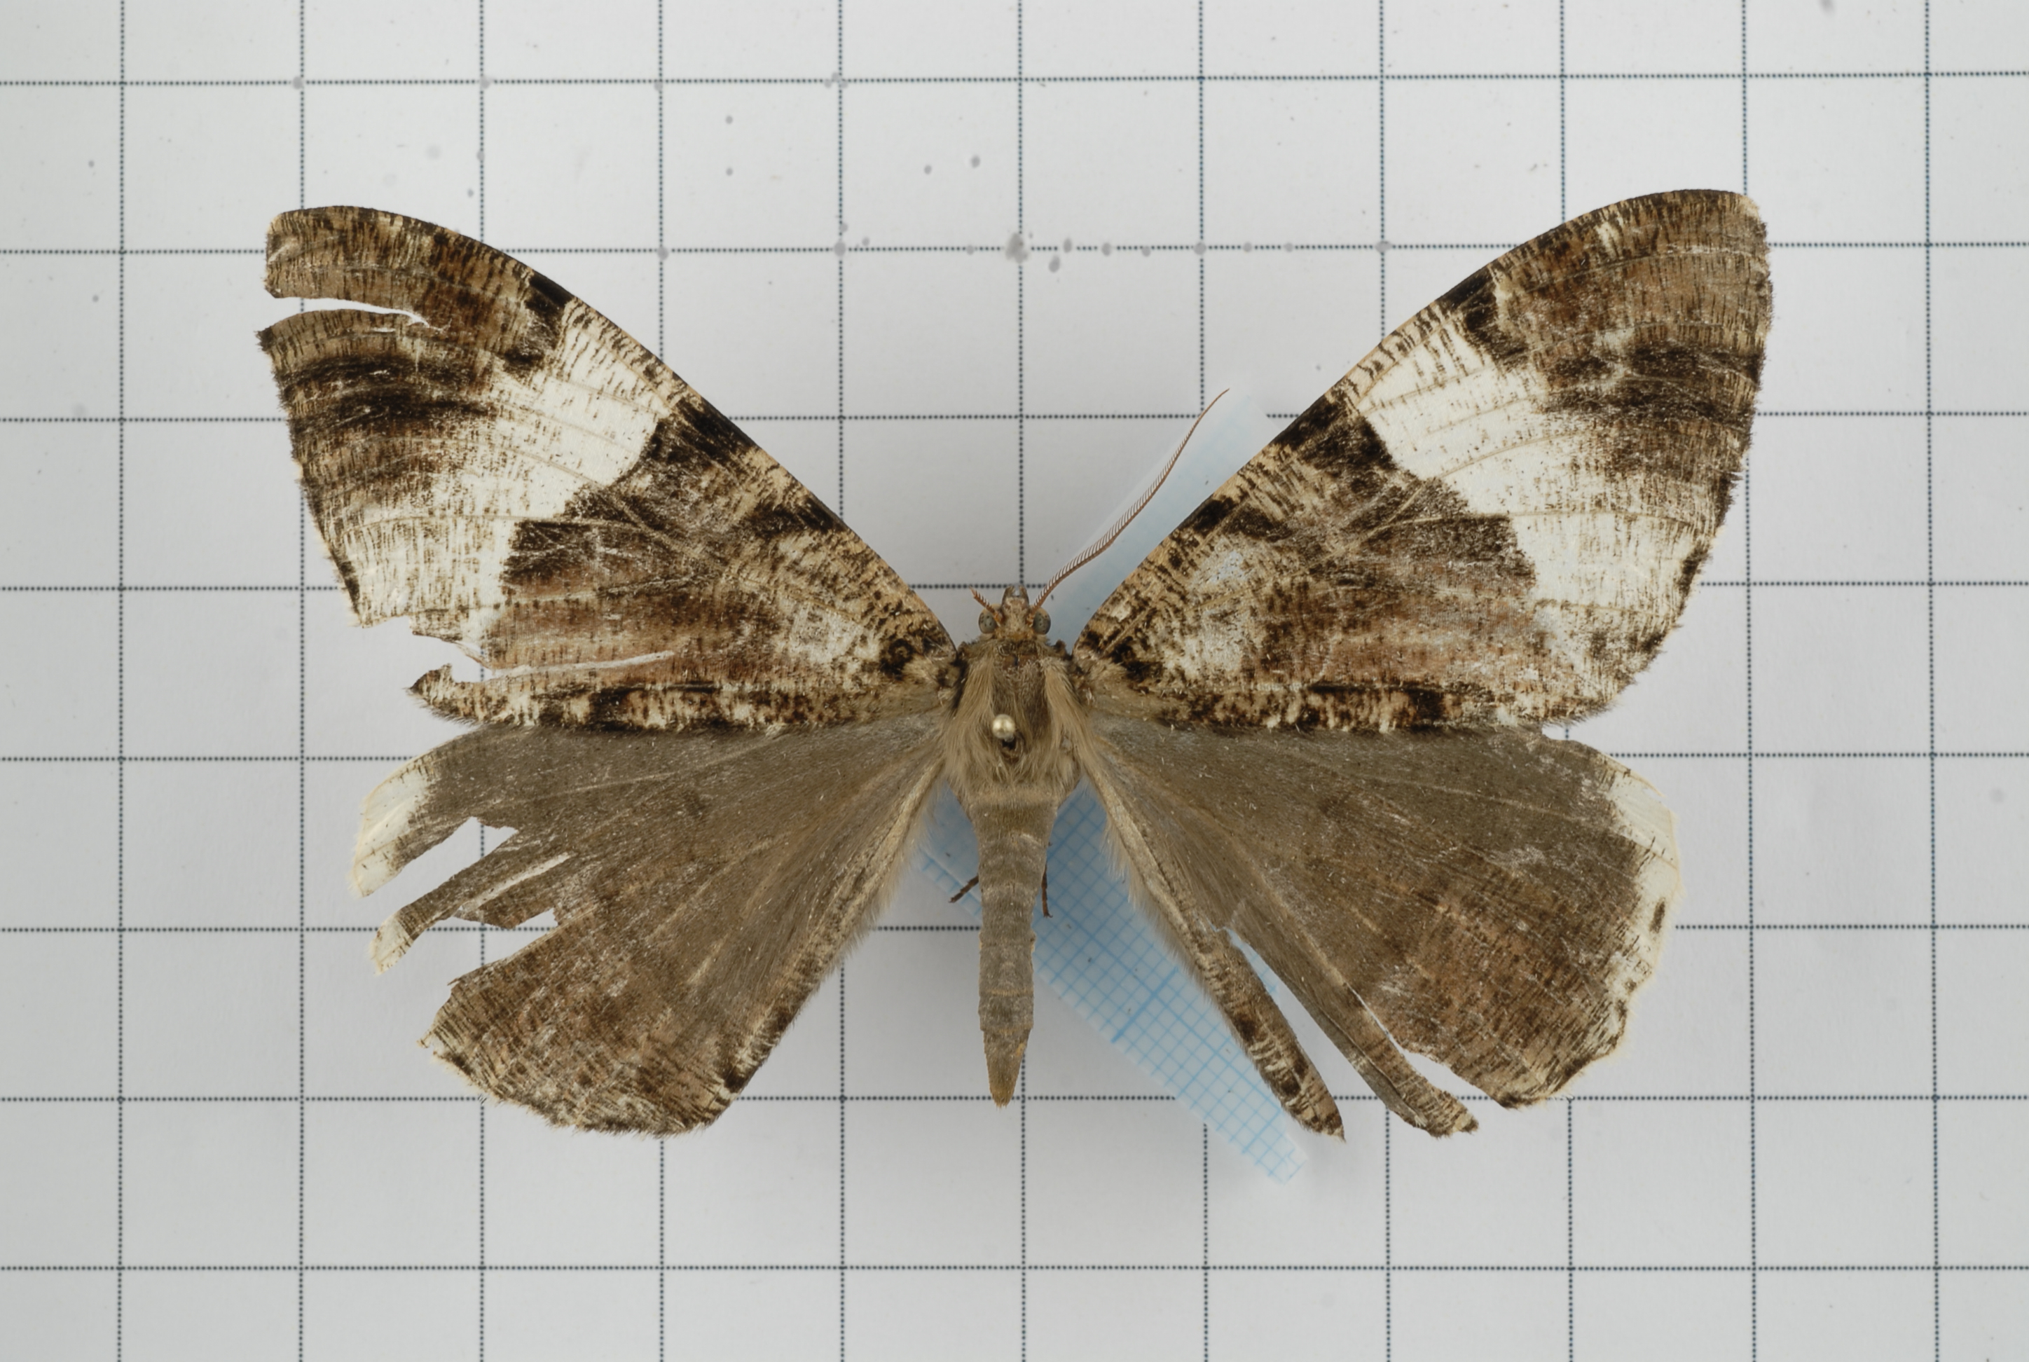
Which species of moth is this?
Xandrames dholaria
